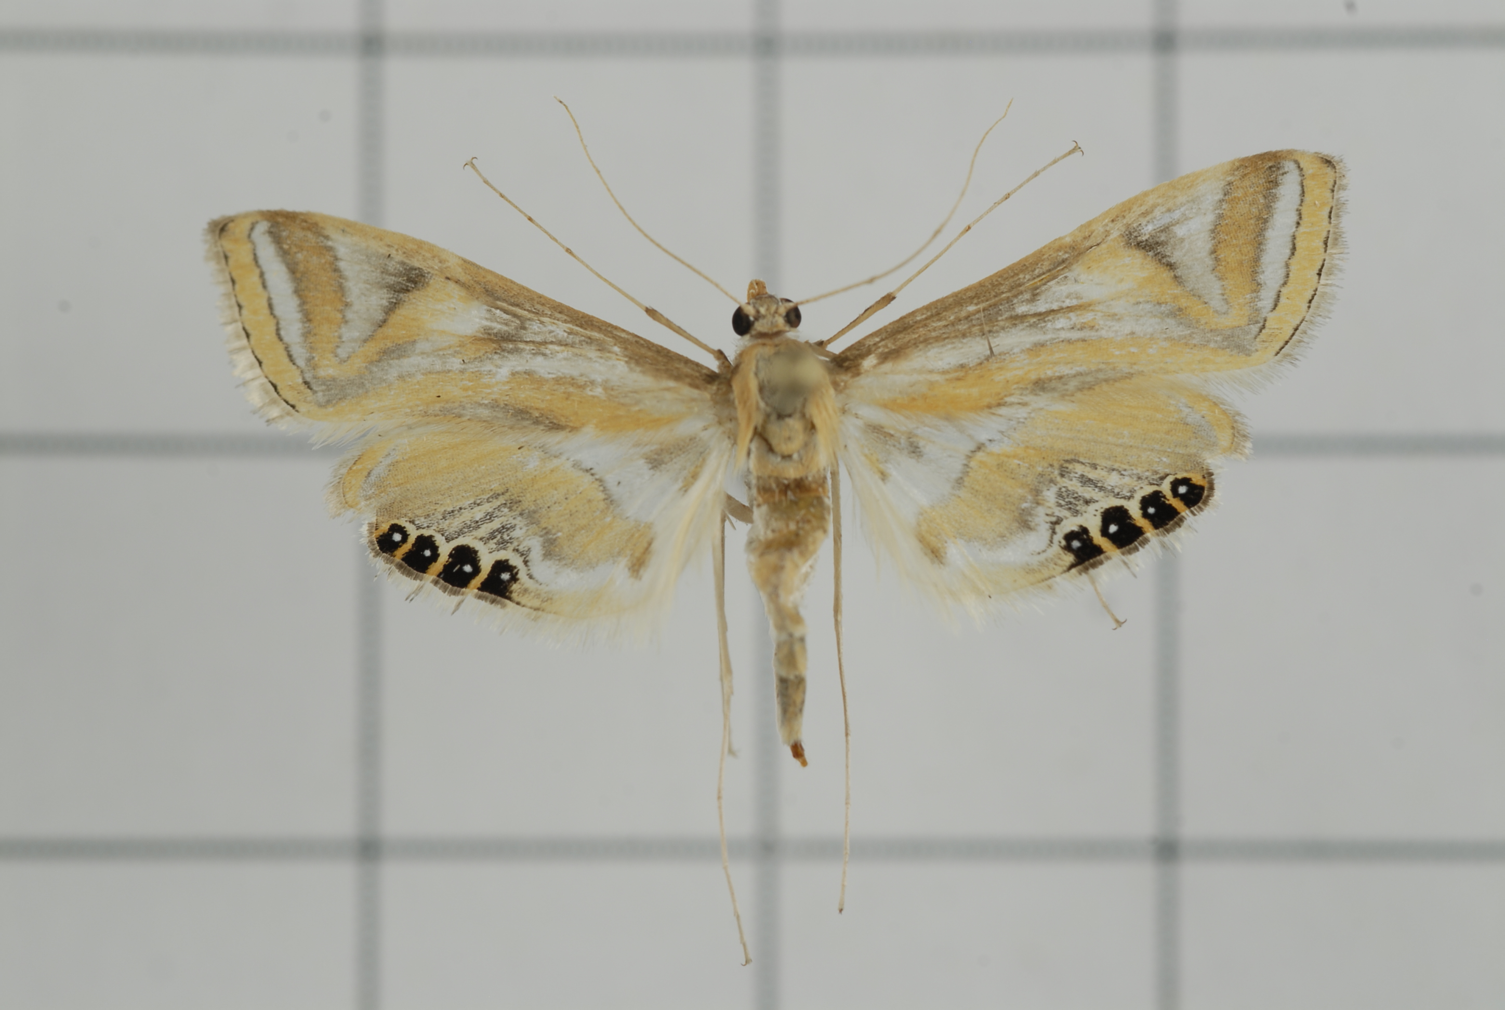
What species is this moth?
Eoophyla conjunctalis
